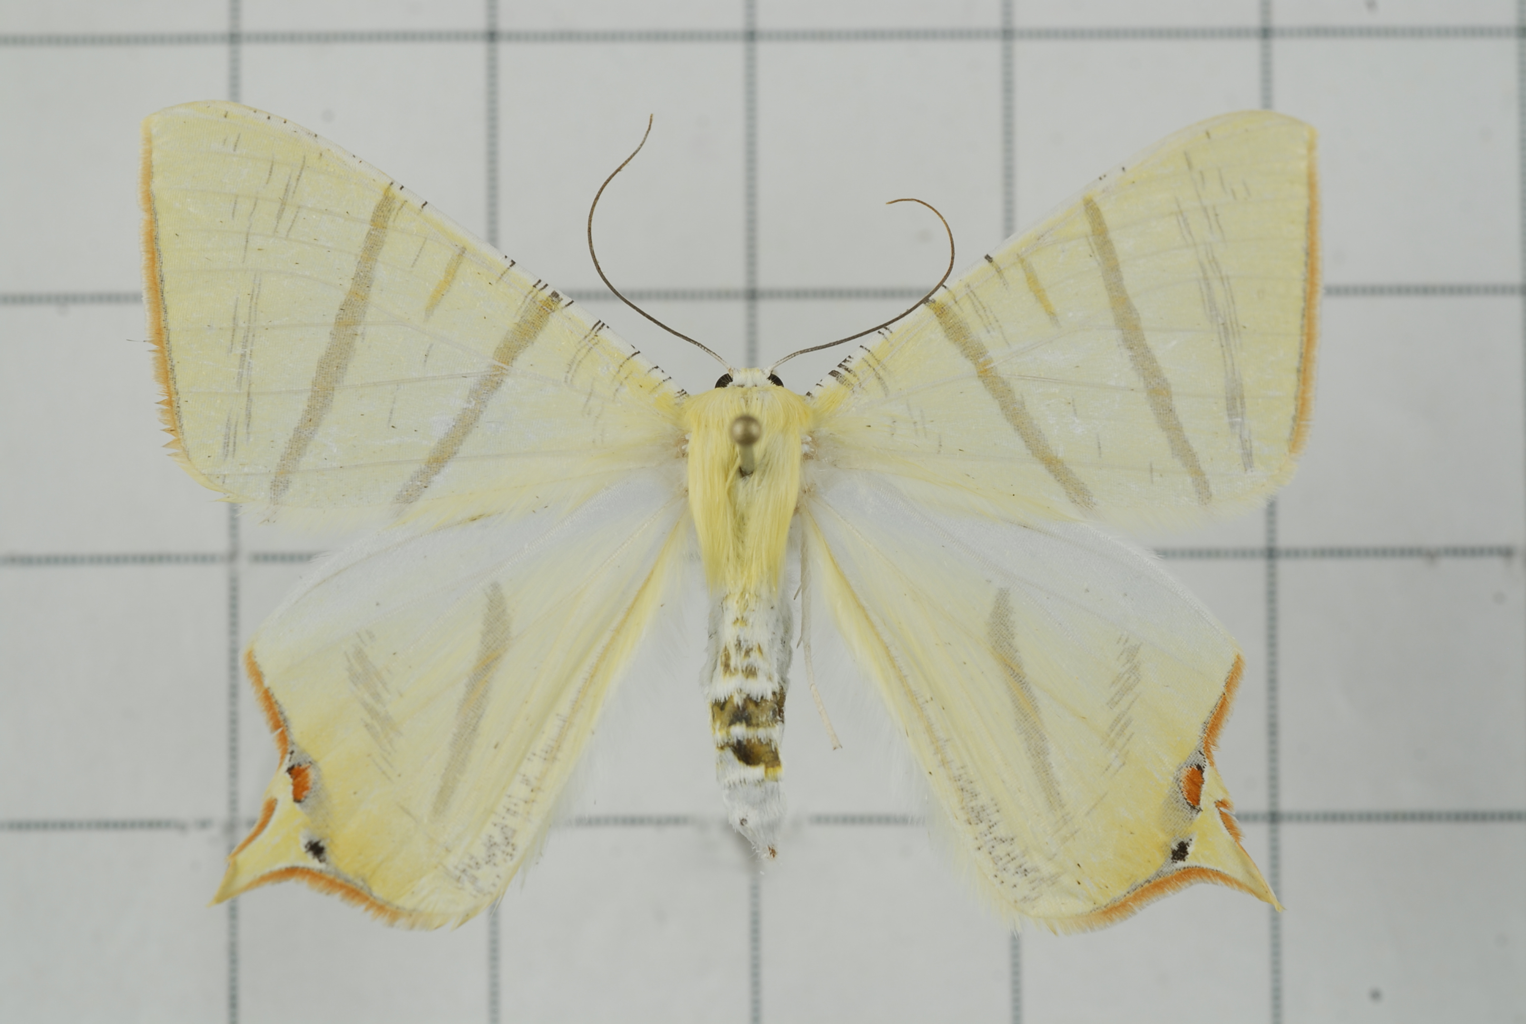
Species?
Ourapteryx sciticaudaria
